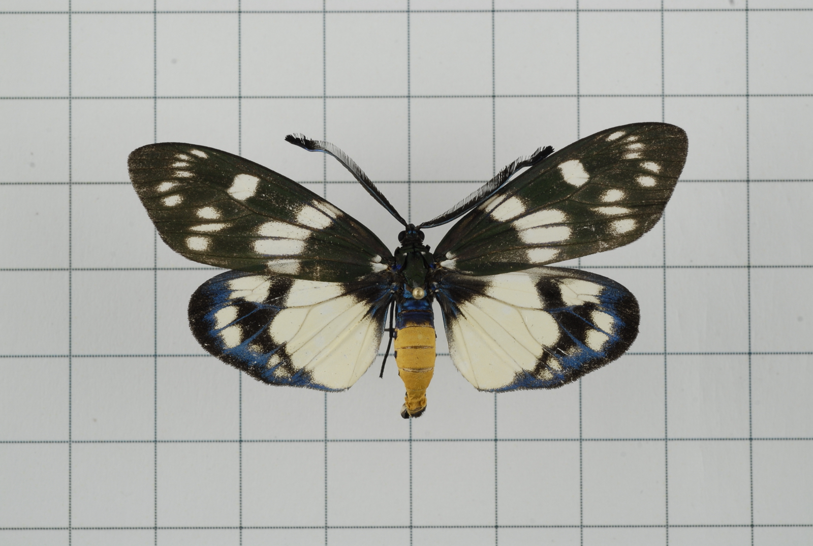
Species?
Eterusia aedea formosana
